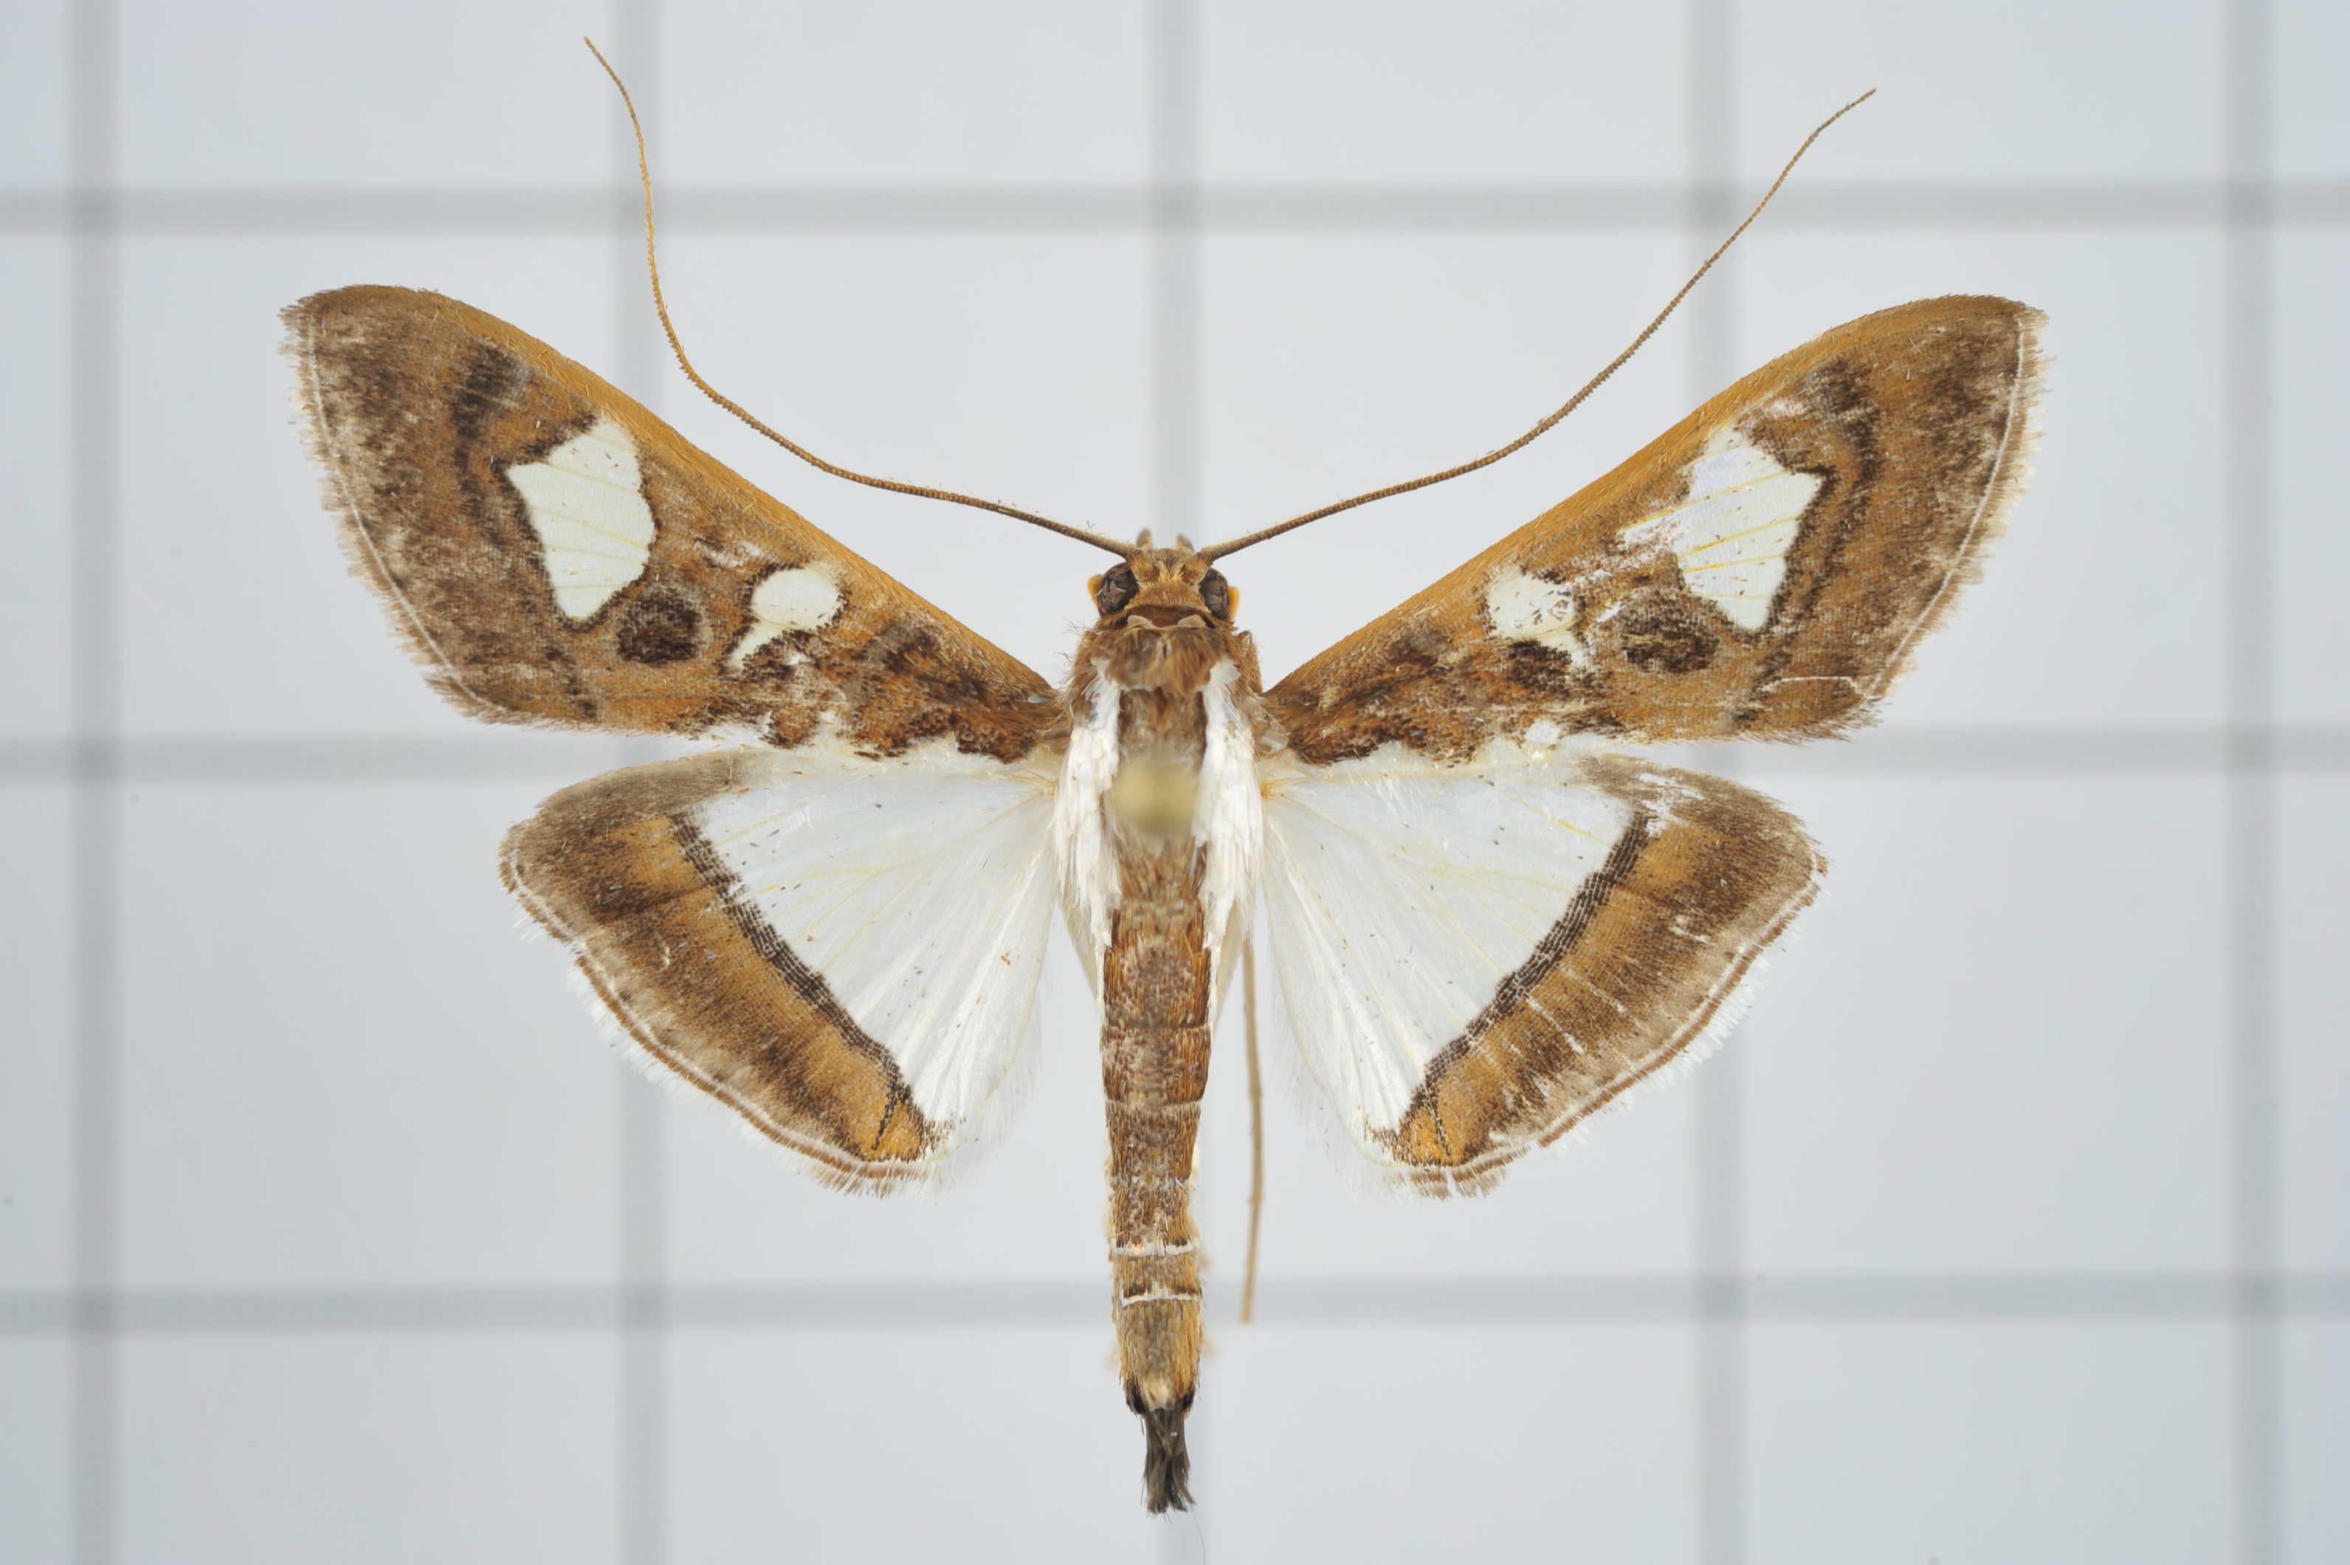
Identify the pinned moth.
Glyphodes bivitralis
